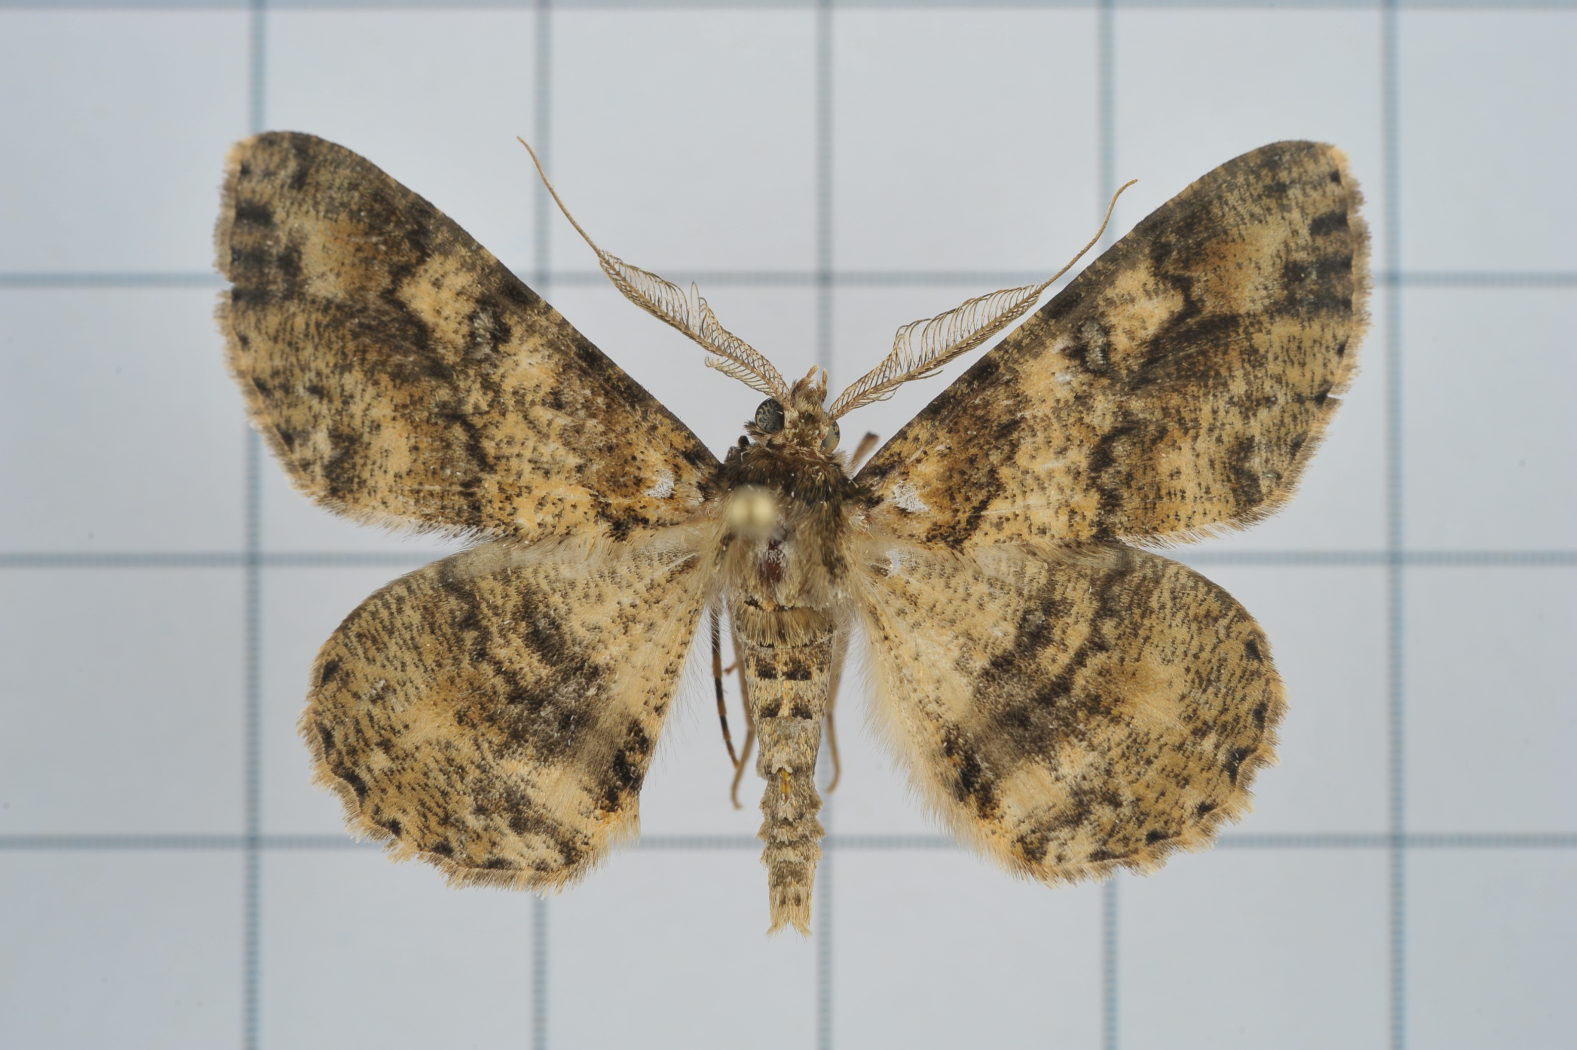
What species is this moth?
Cleora fraterna
